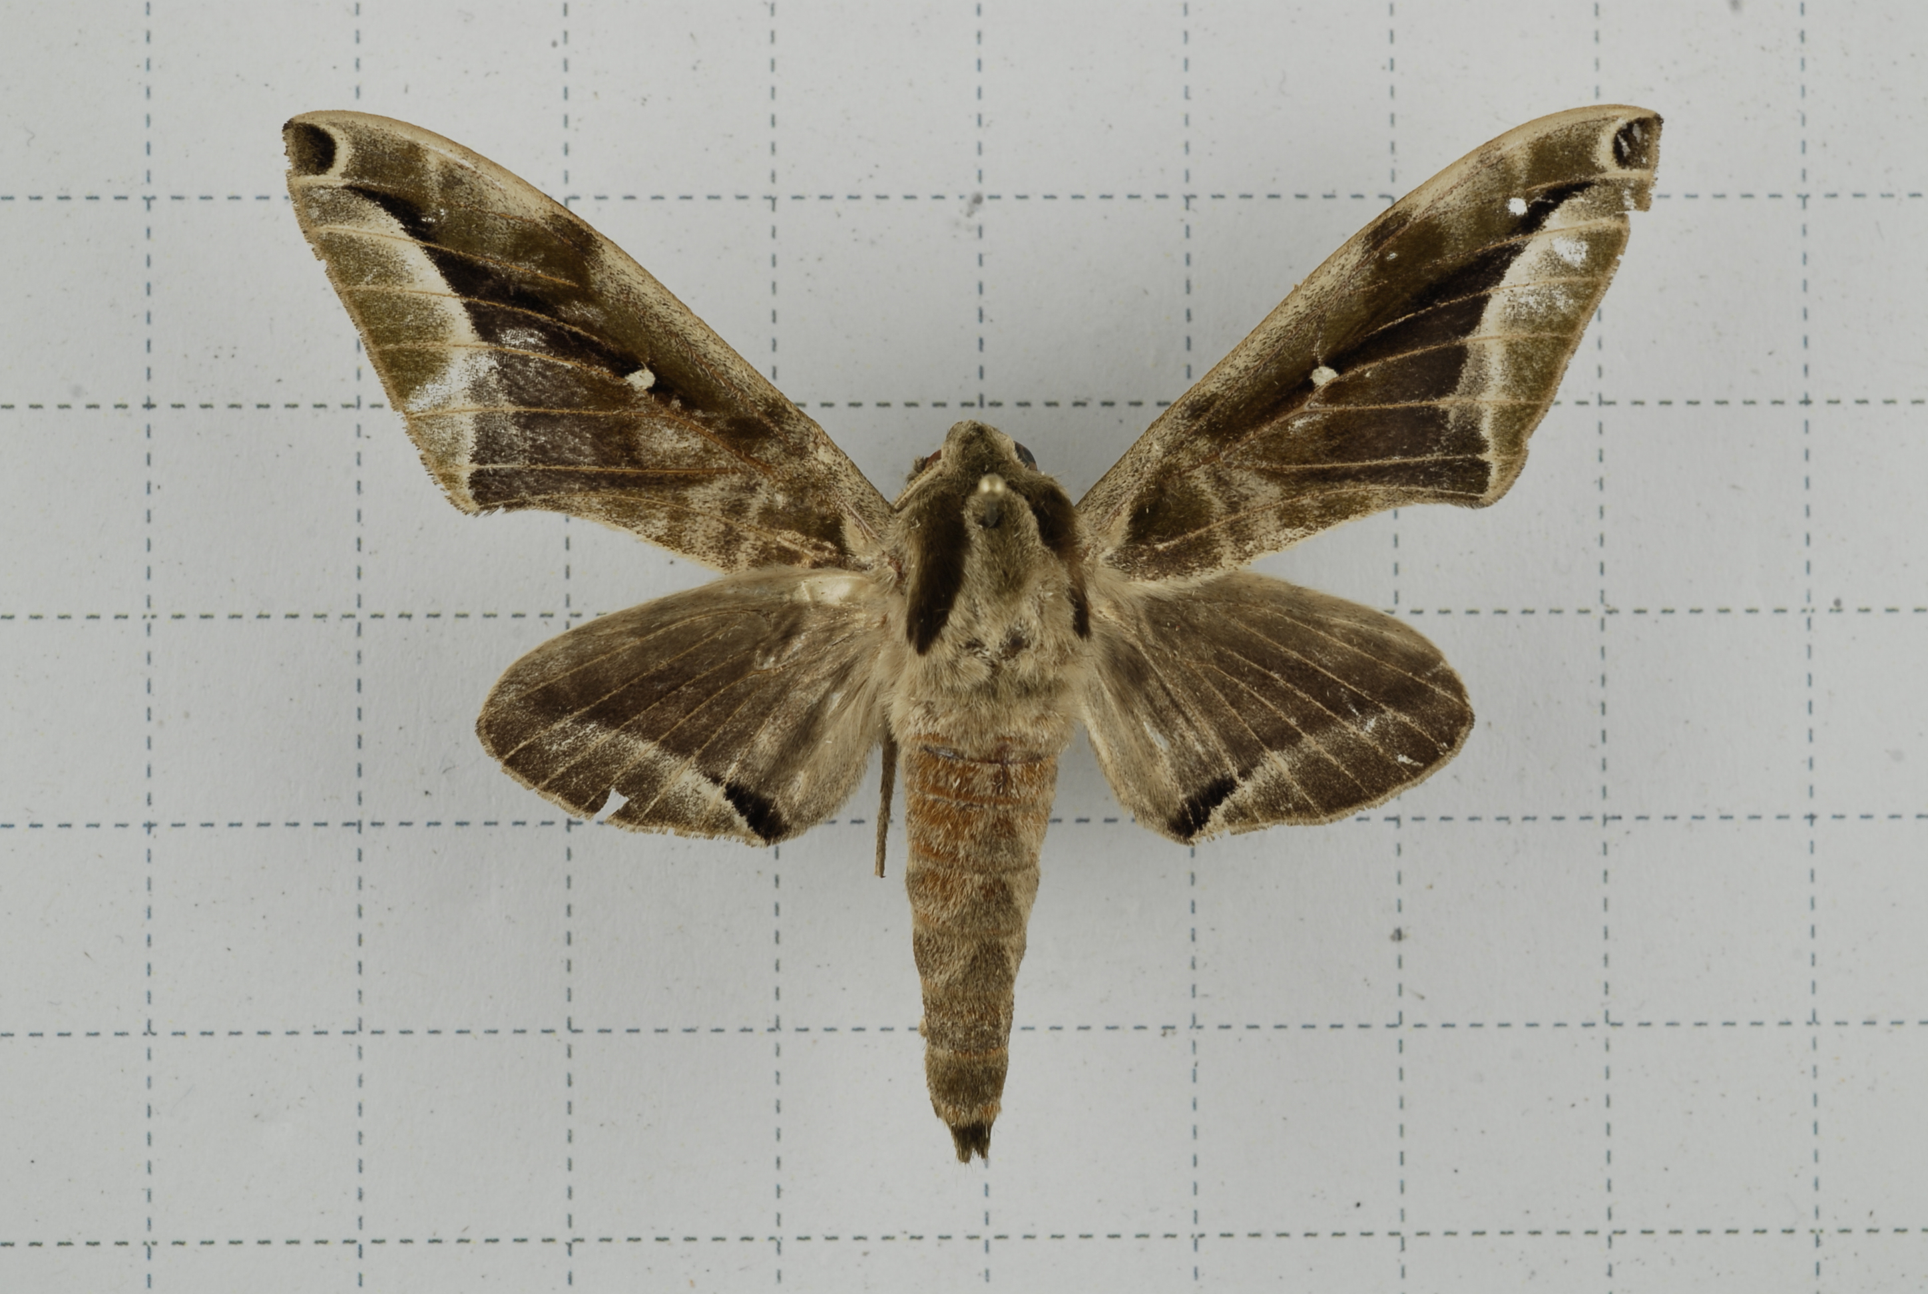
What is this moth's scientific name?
Parum colligata
